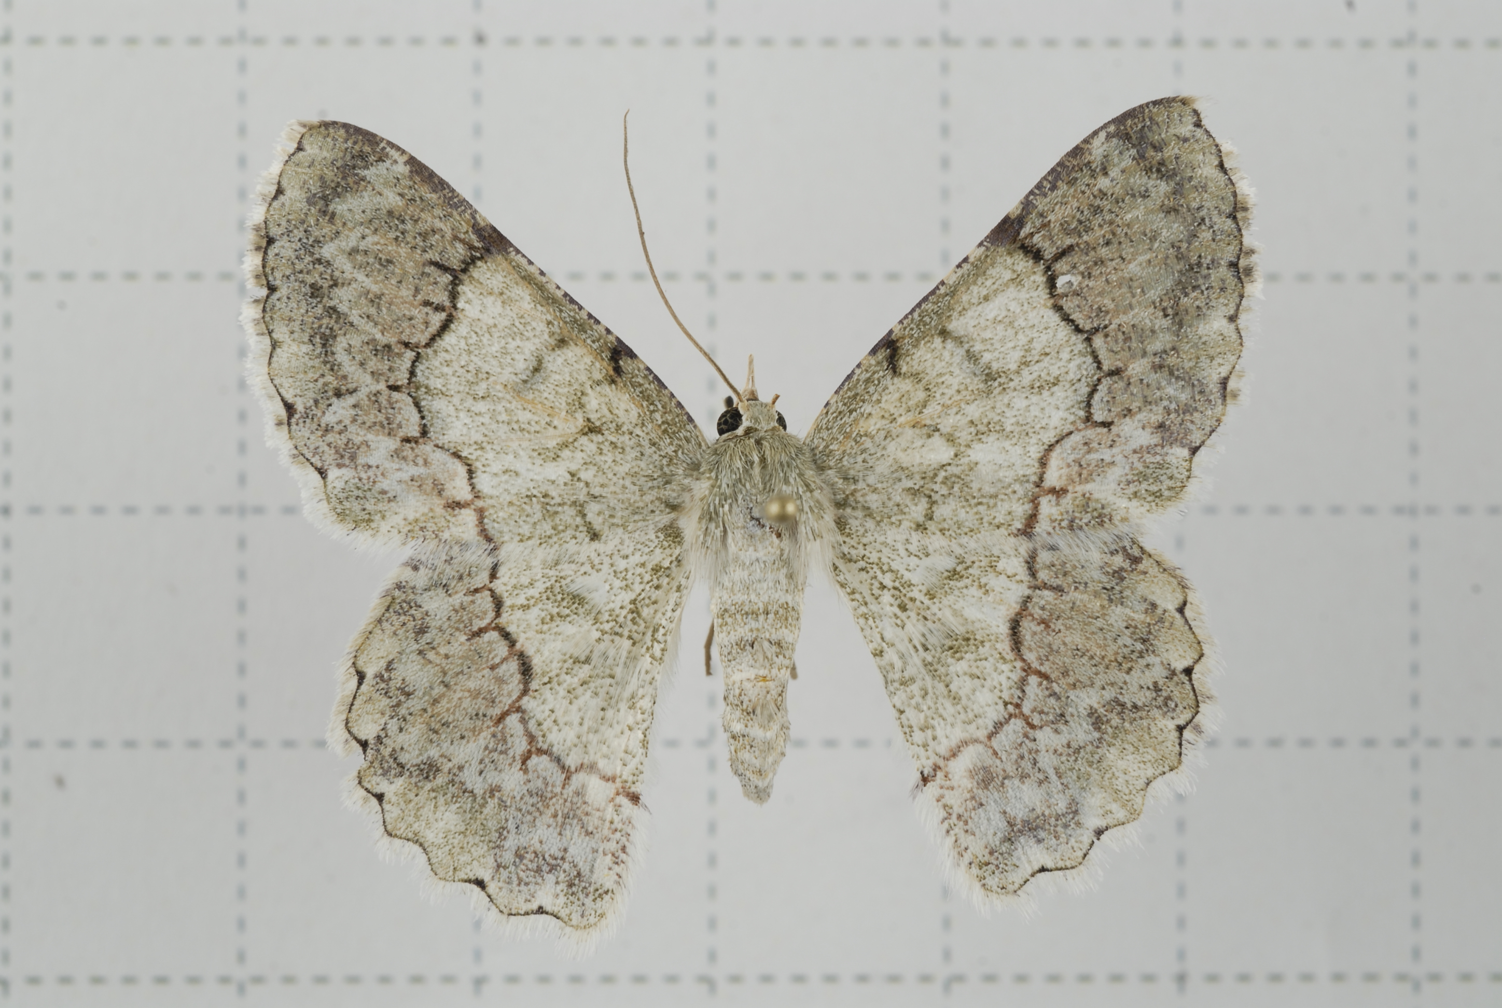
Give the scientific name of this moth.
Pingasa ruginaria pacifica
